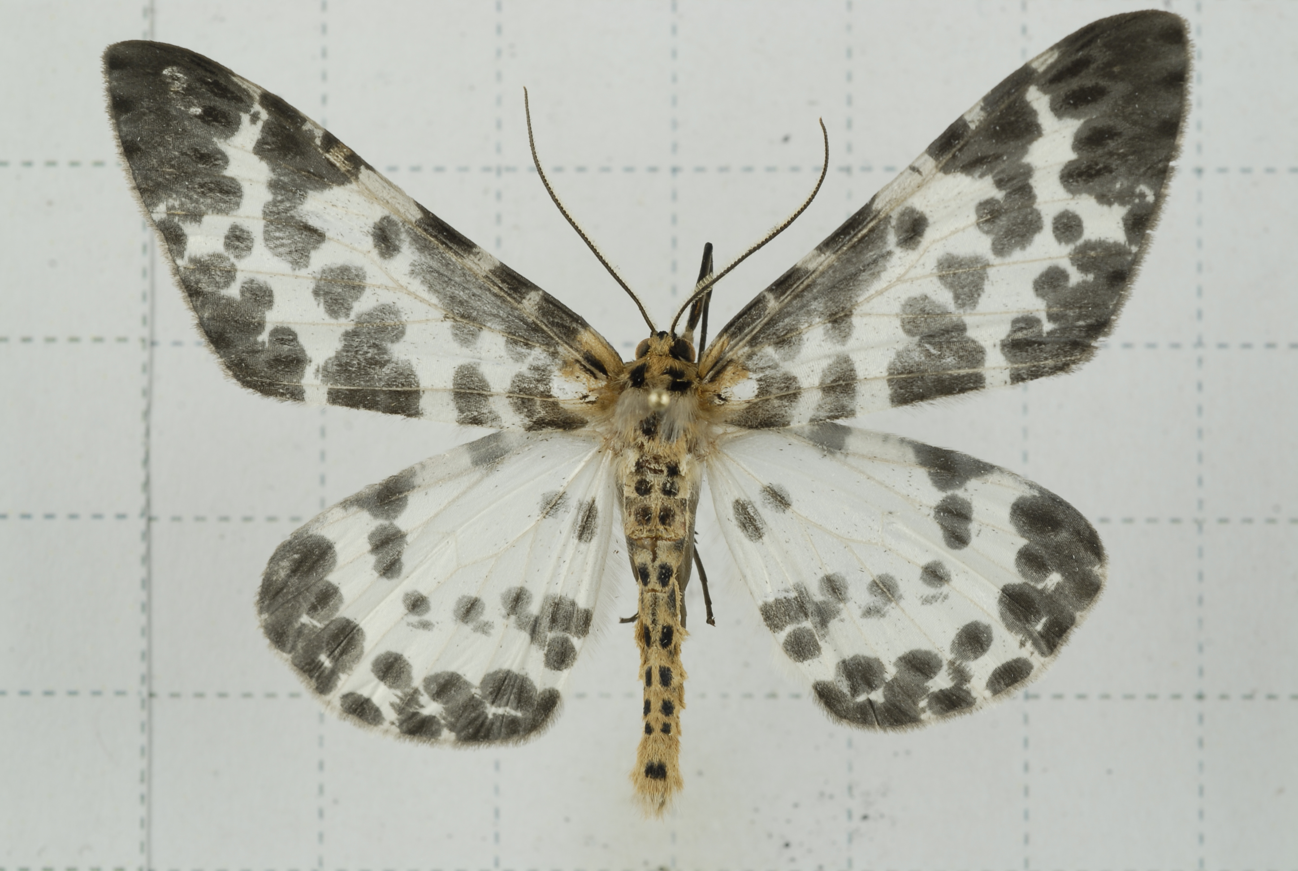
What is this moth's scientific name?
Percnia luridaria nominoneura
